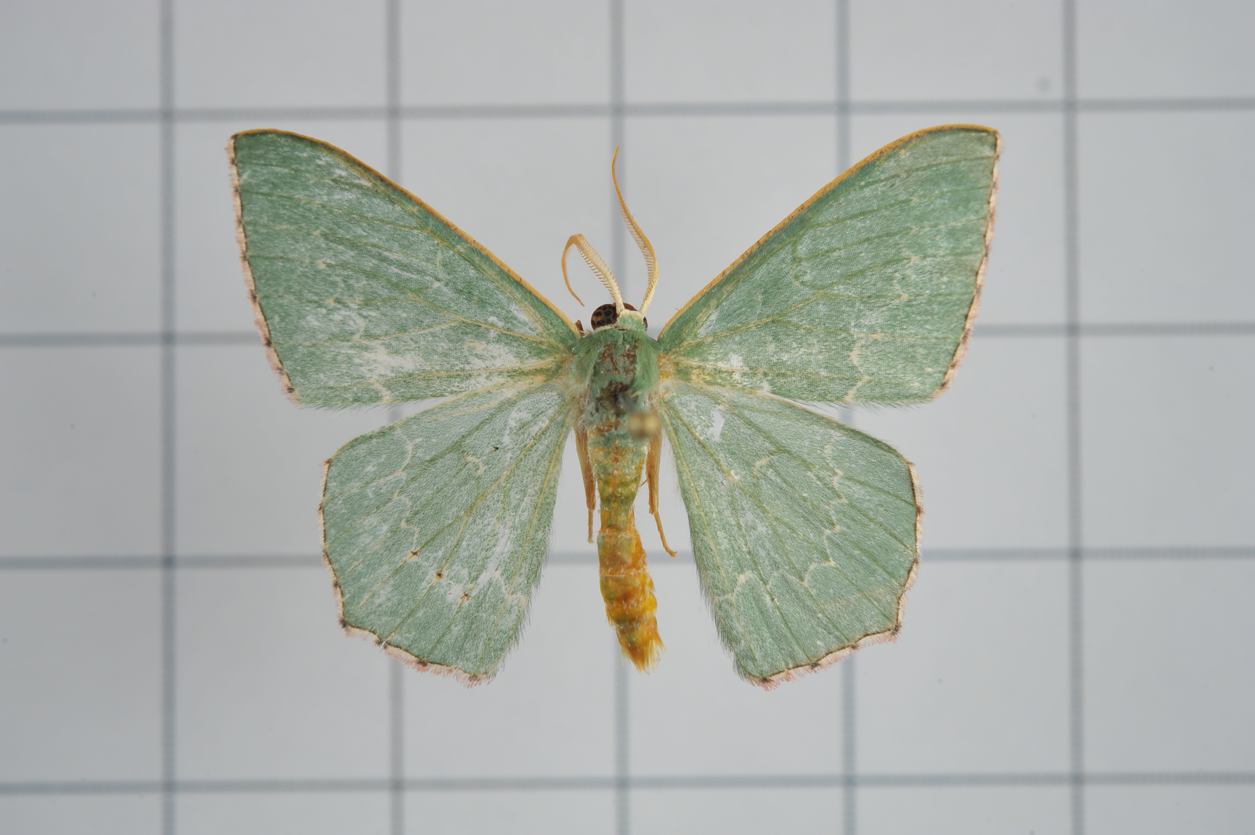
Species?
Hemistola simplex
